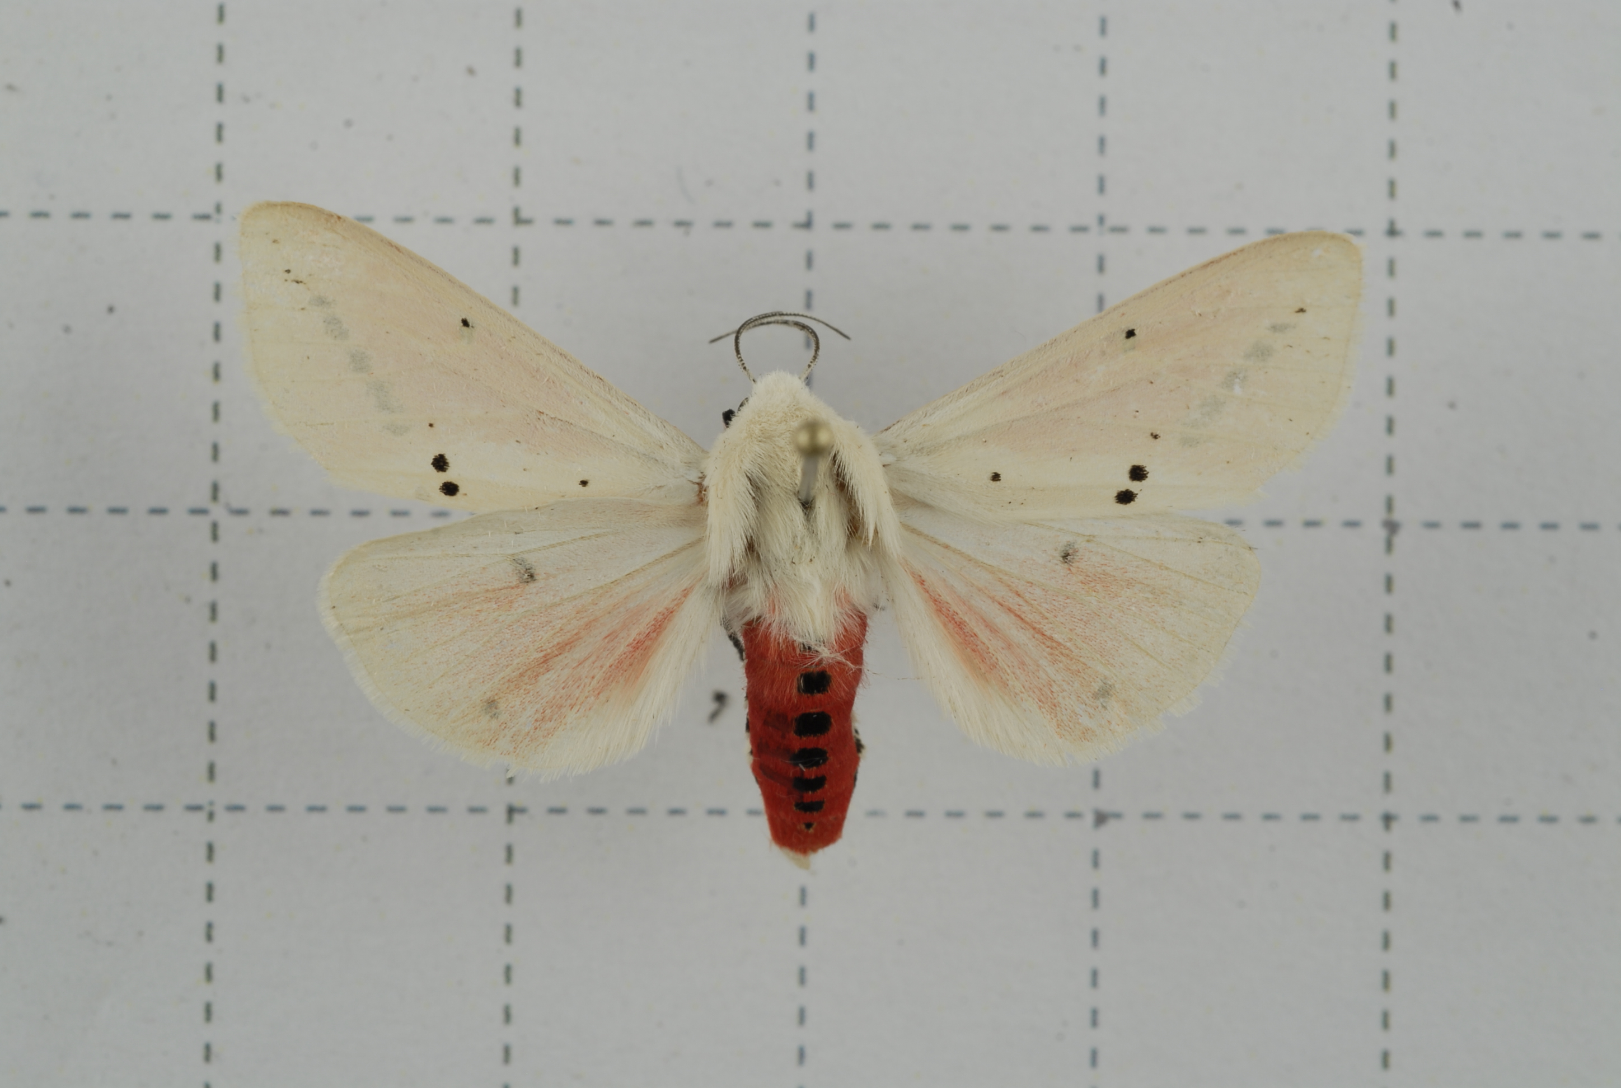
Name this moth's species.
Spilarctia subcarnea
